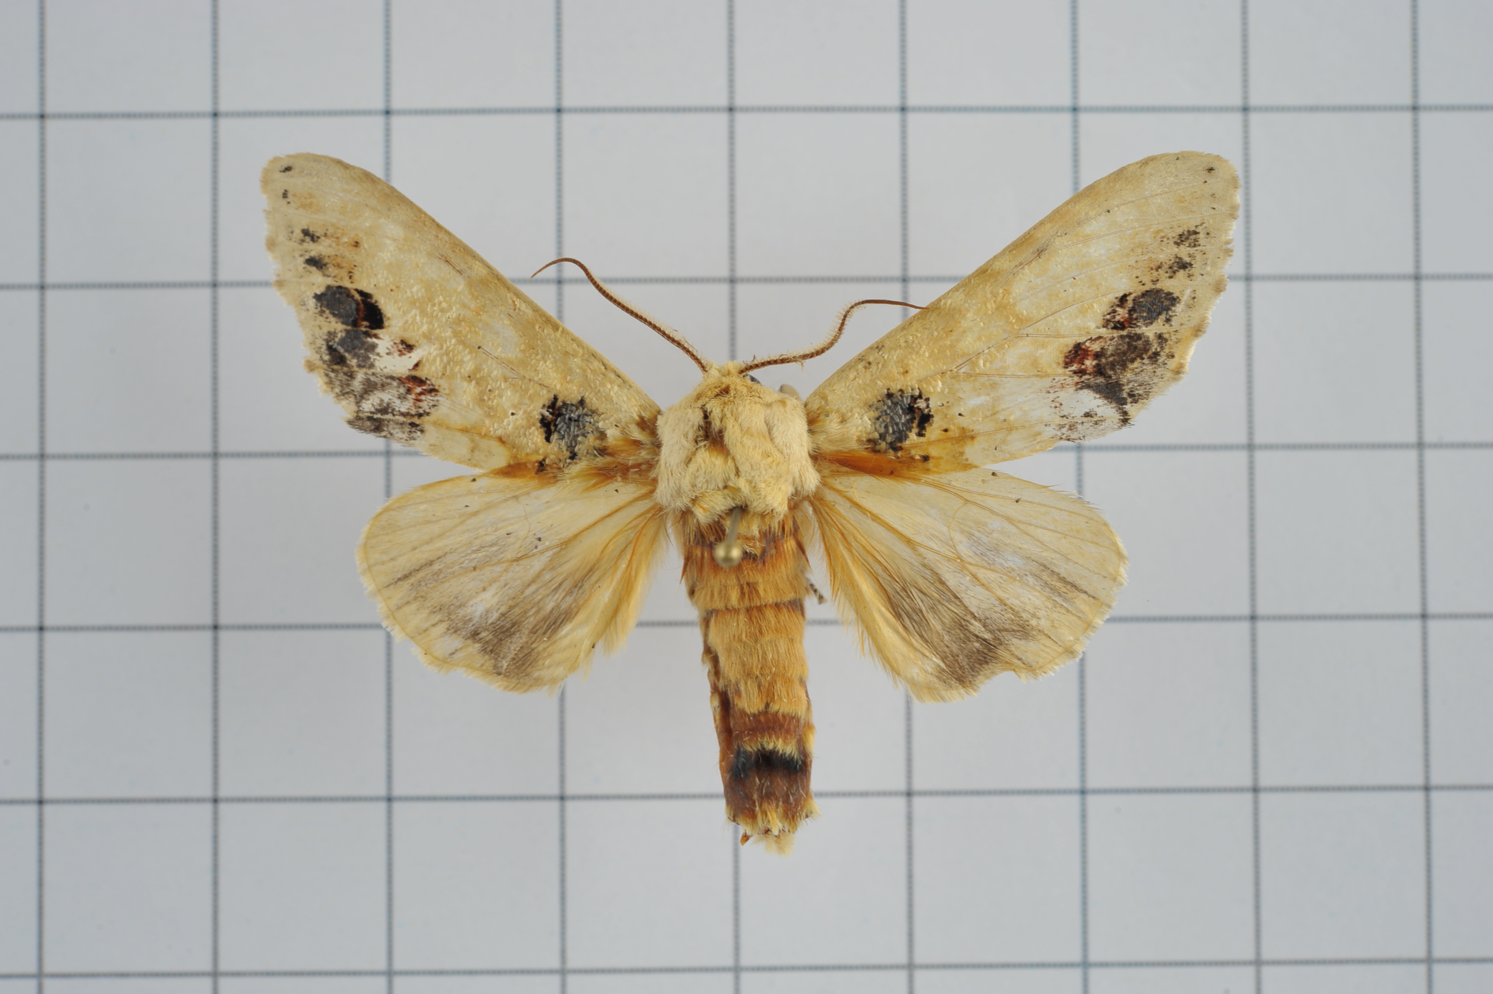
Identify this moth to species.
Phalera flavescens flavescens
